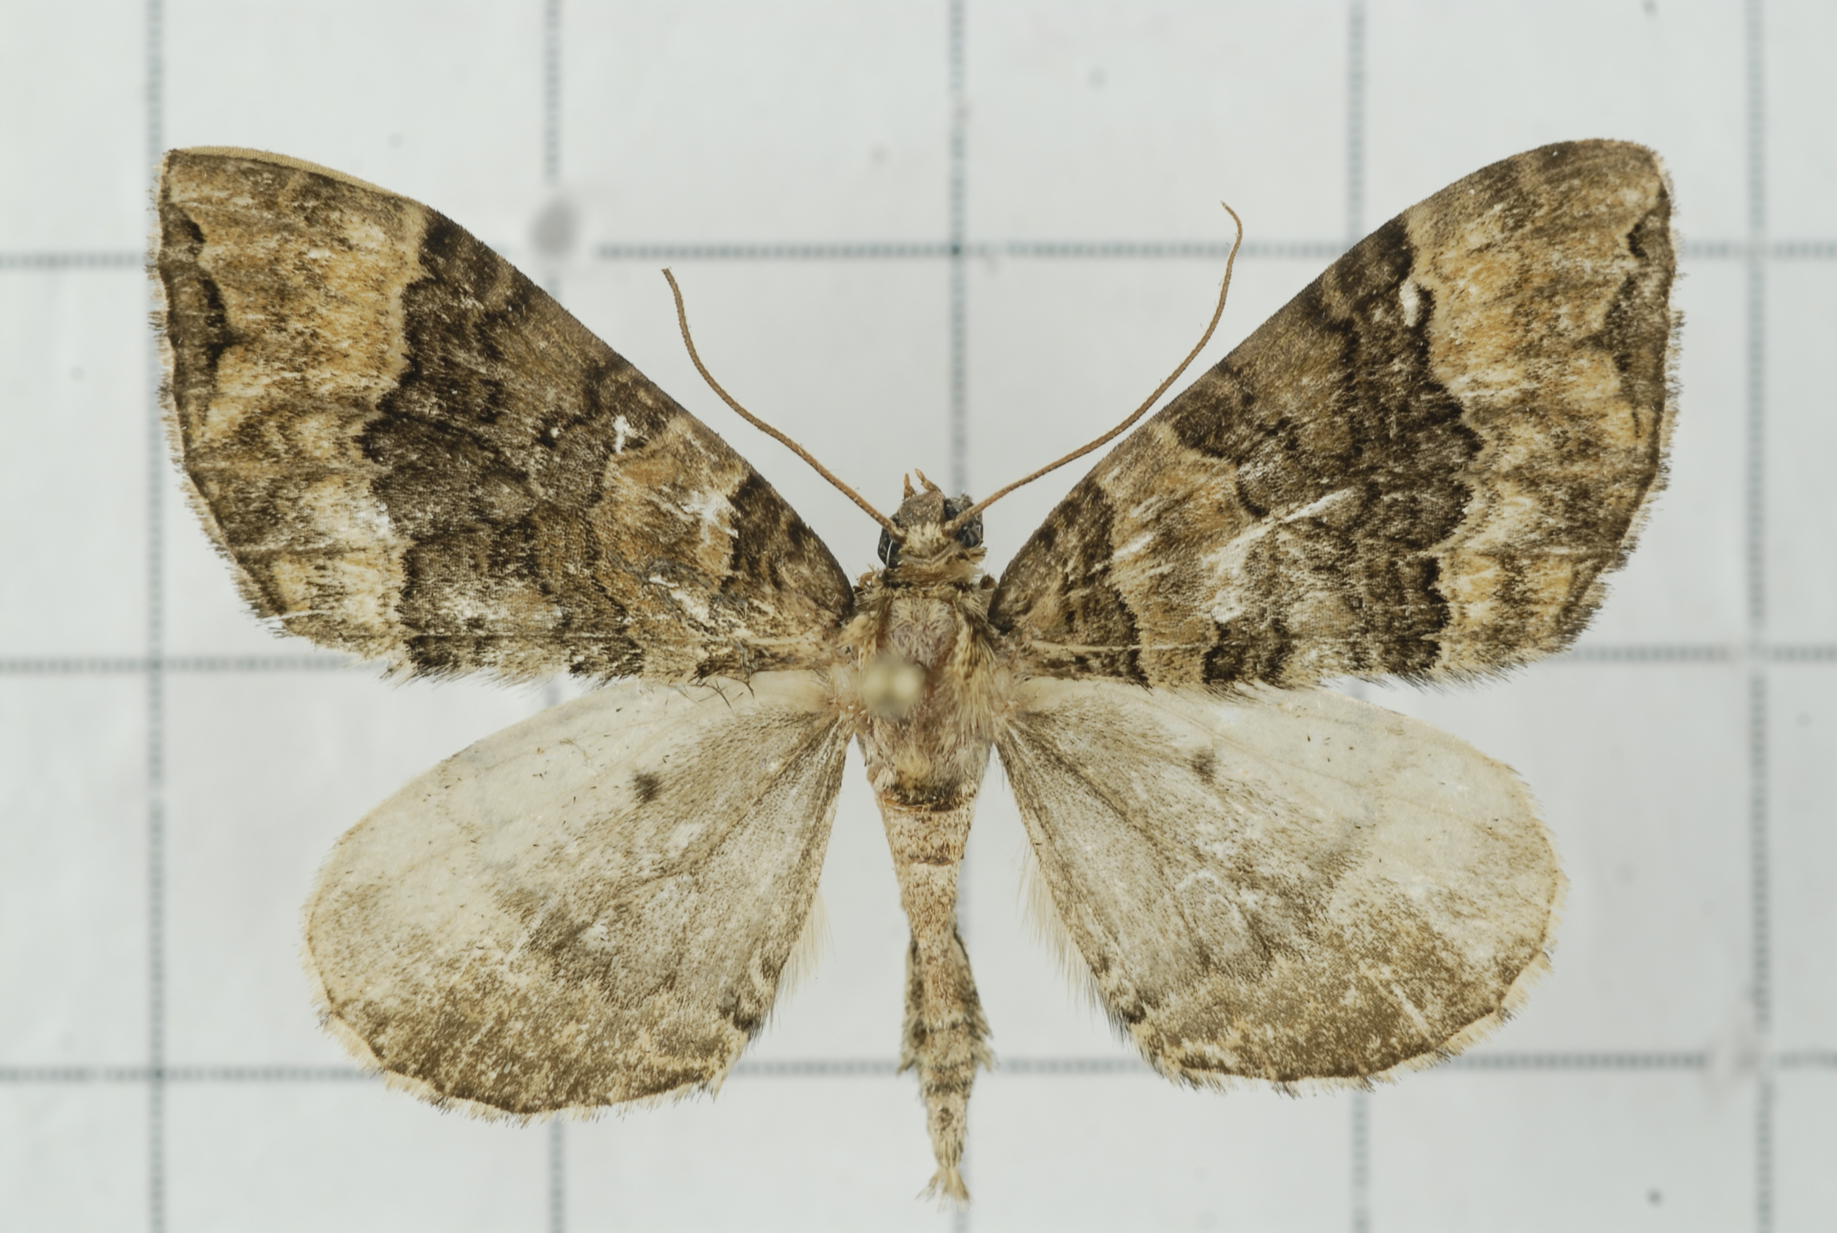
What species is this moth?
Ecliptopera muscicolor allobathra
